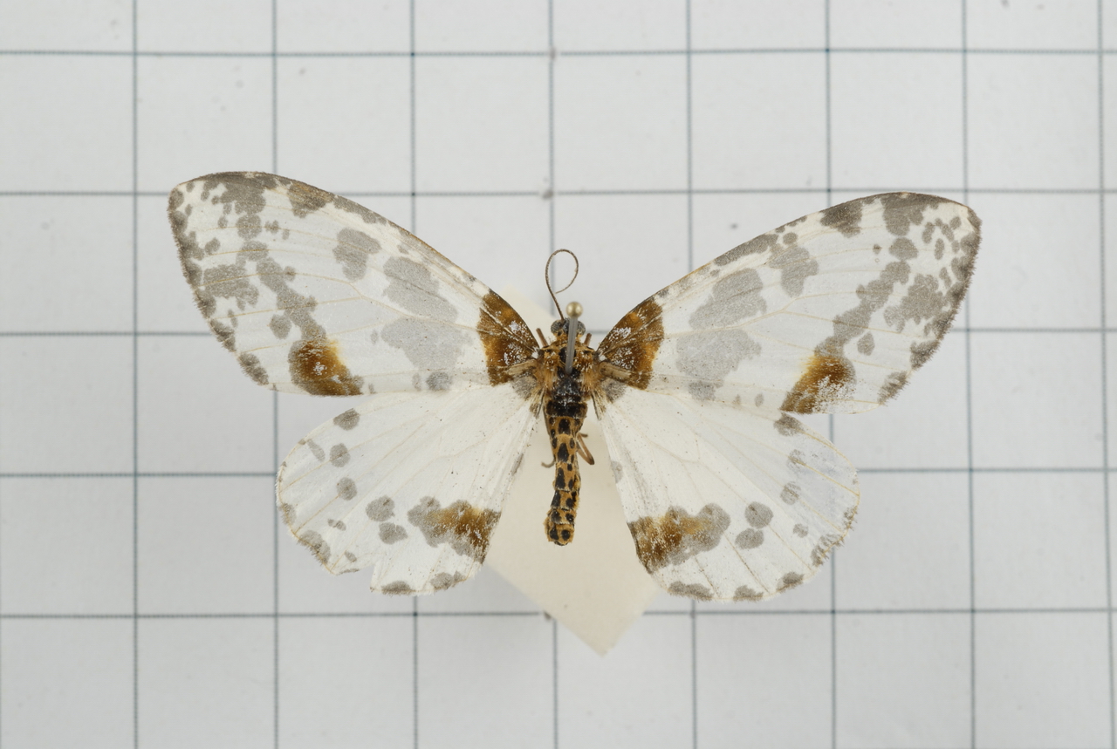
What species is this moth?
Abraxas adilluminata
